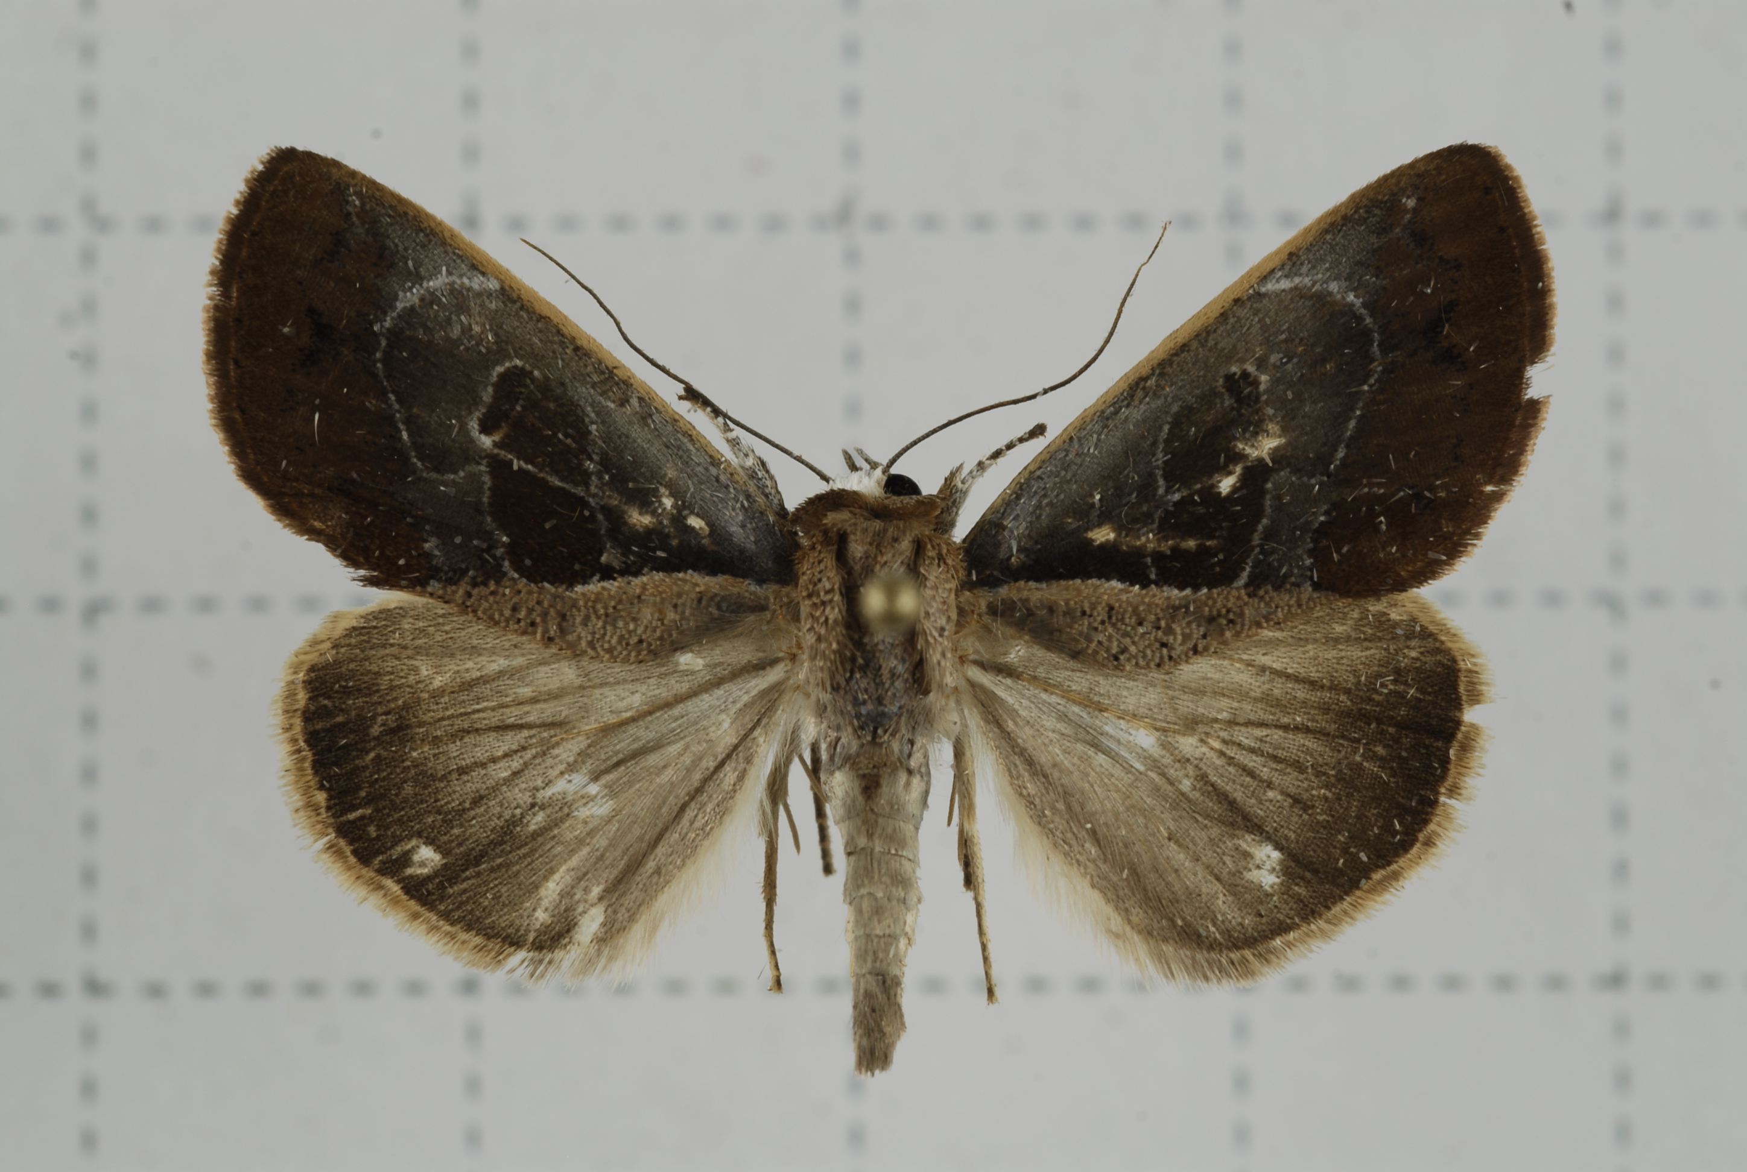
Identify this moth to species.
Westermannia elliptica elliptica
